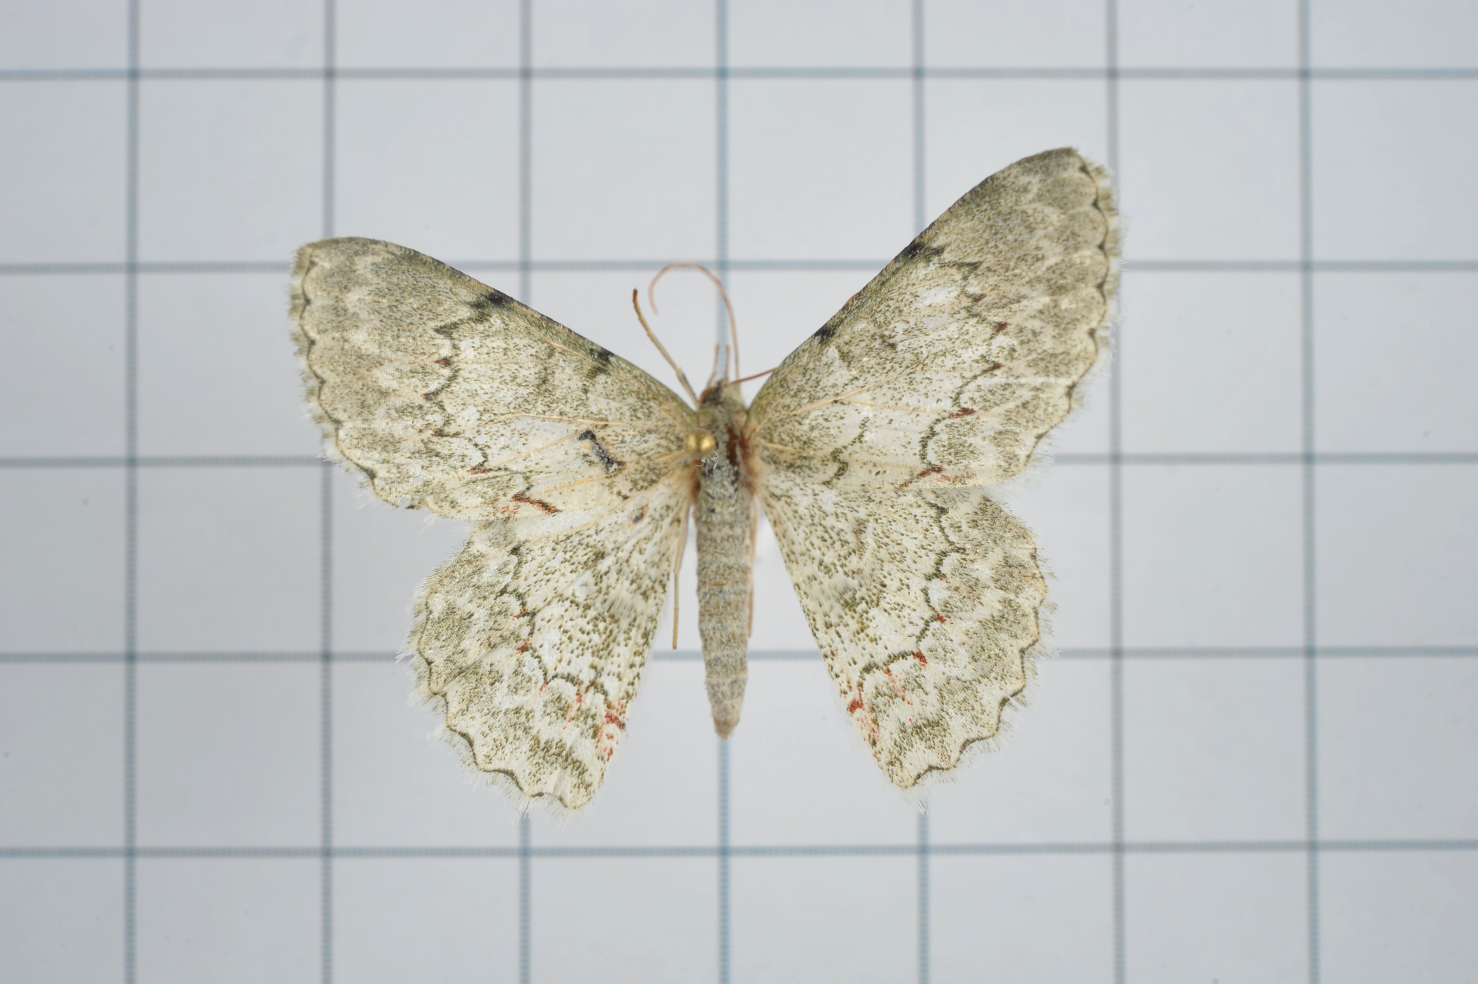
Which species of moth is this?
Pingasa secreta
